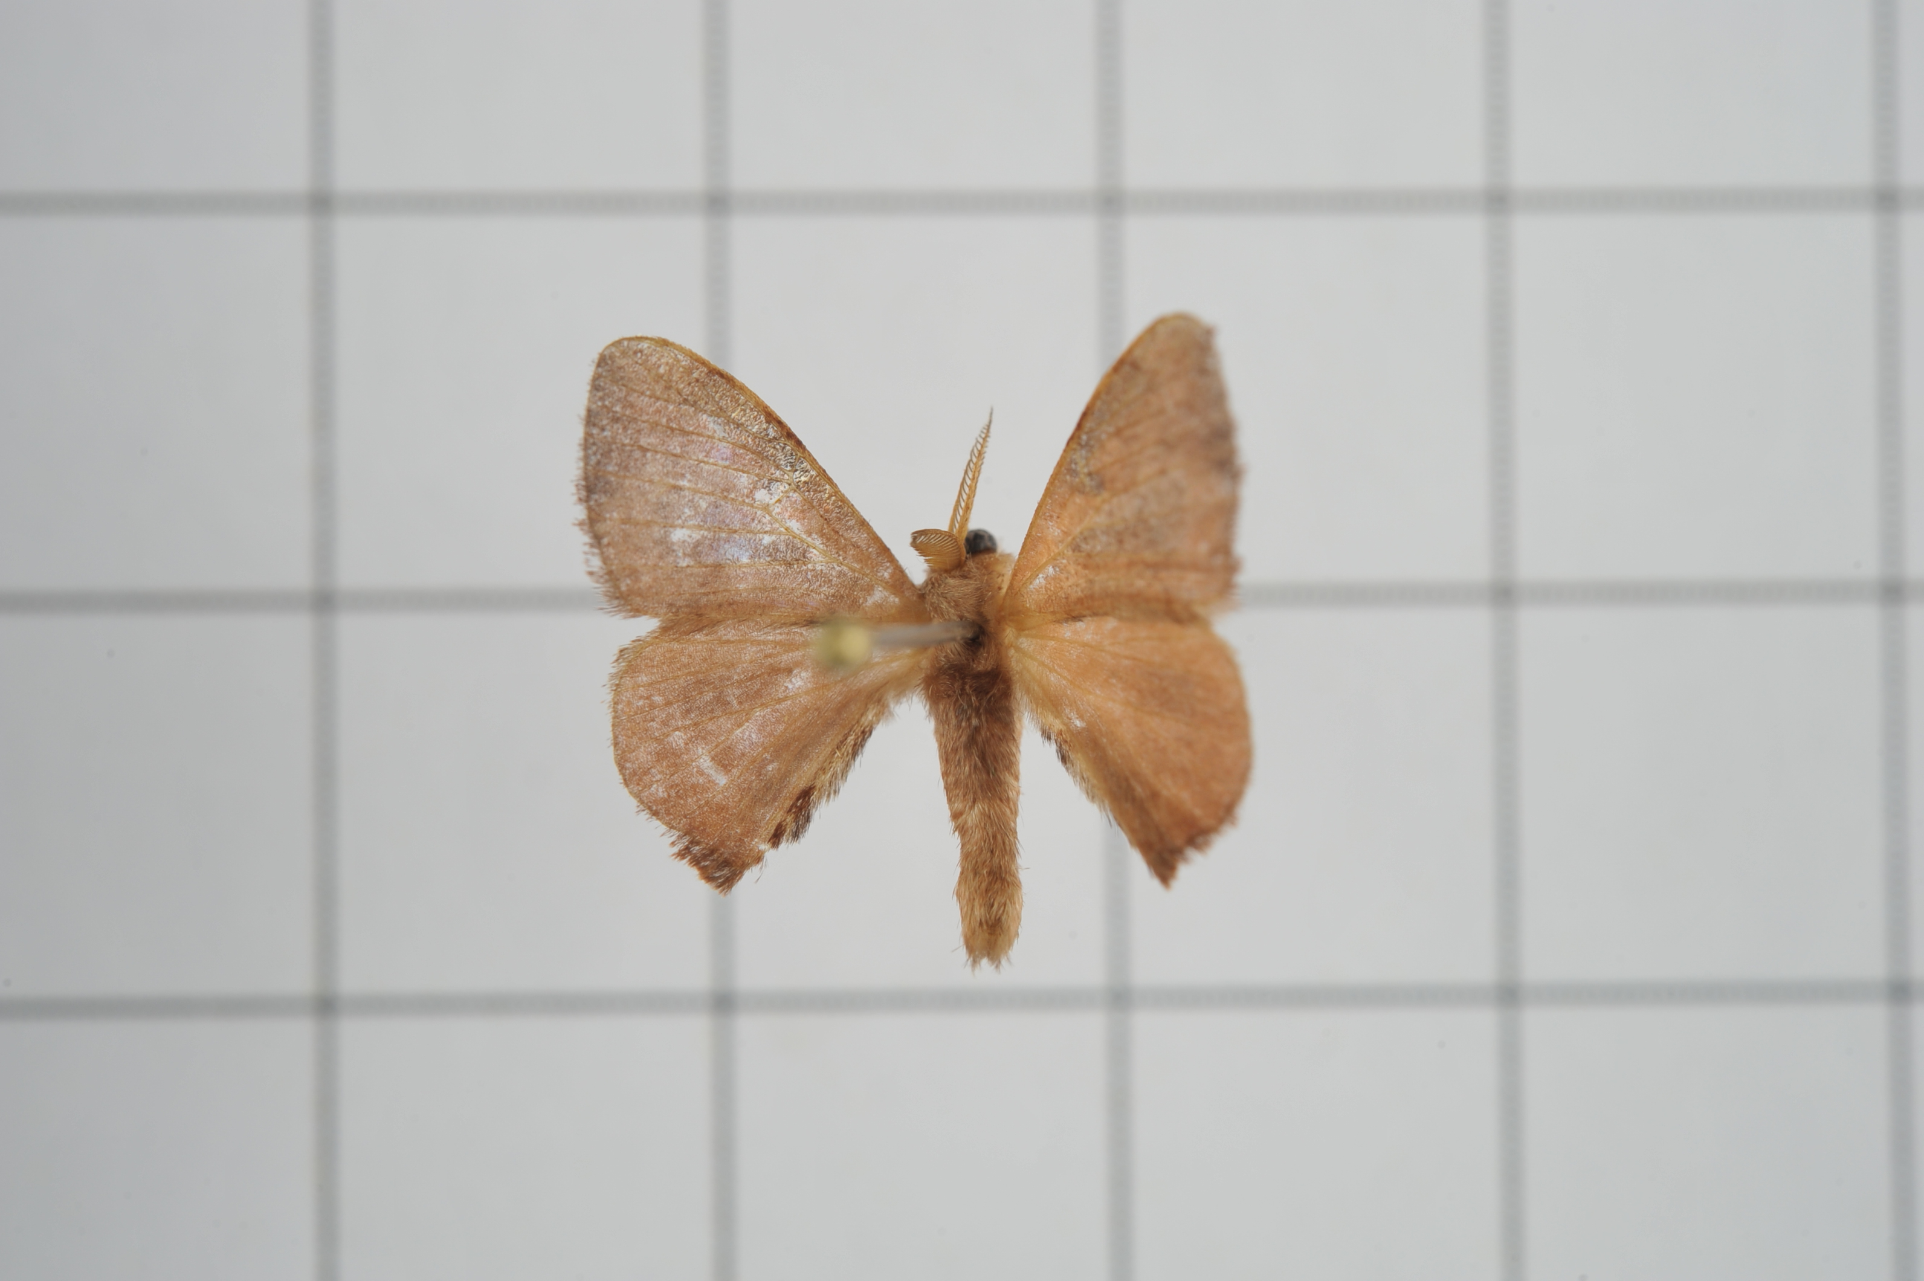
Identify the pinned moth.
Trilocha varians
